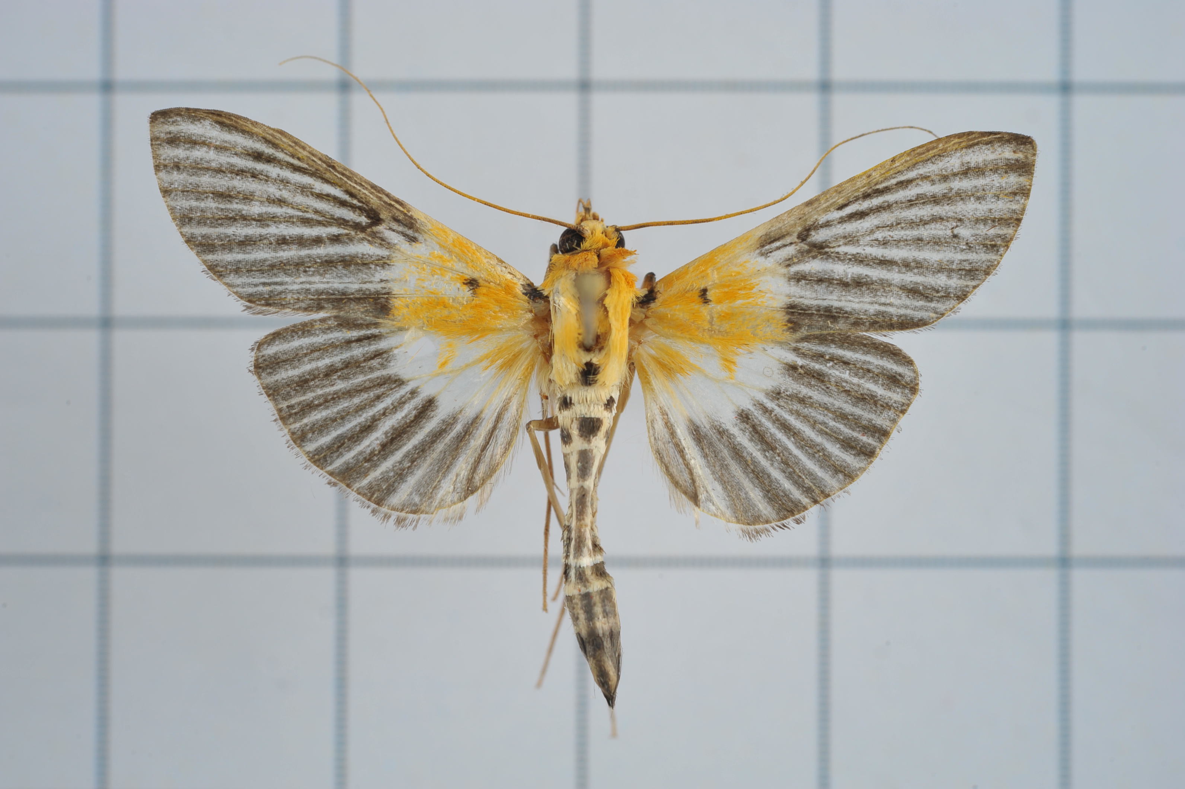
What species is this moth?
Nevrina procopia
